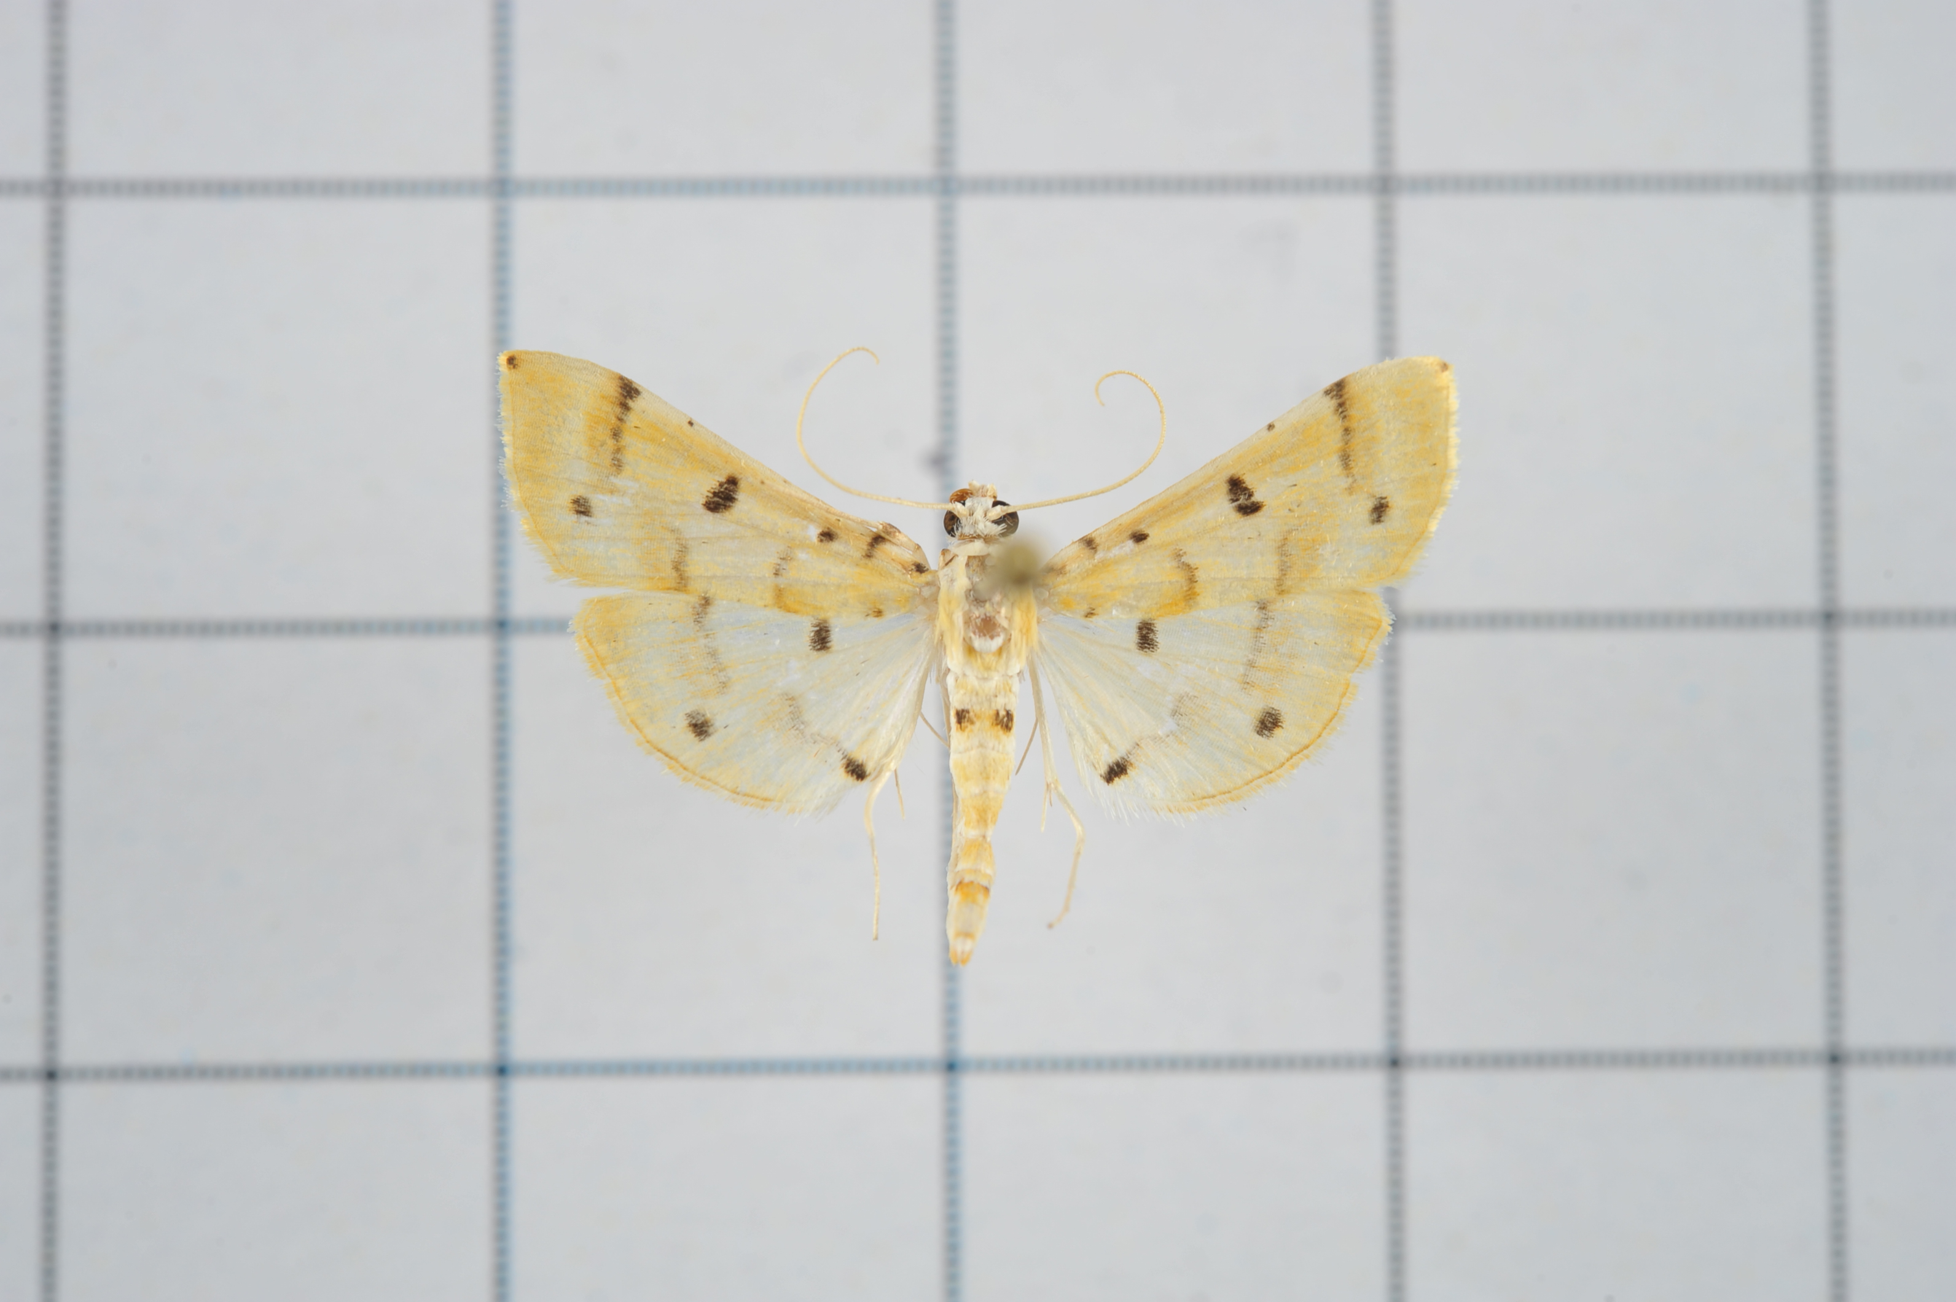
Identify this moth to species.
Pycnarmon aeriferalis
